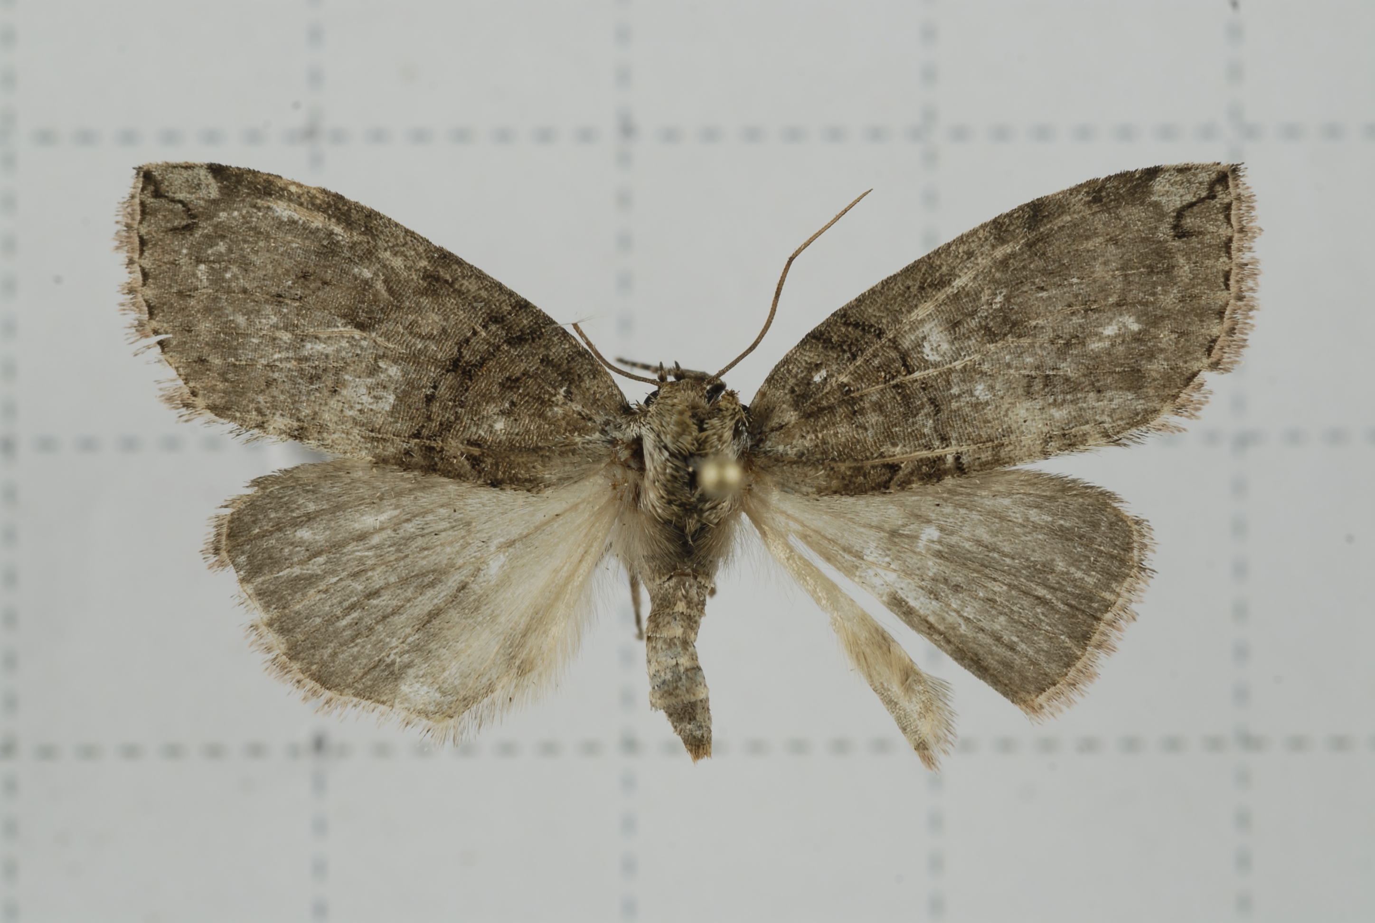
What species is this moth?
Horipsestis aenea aenea
